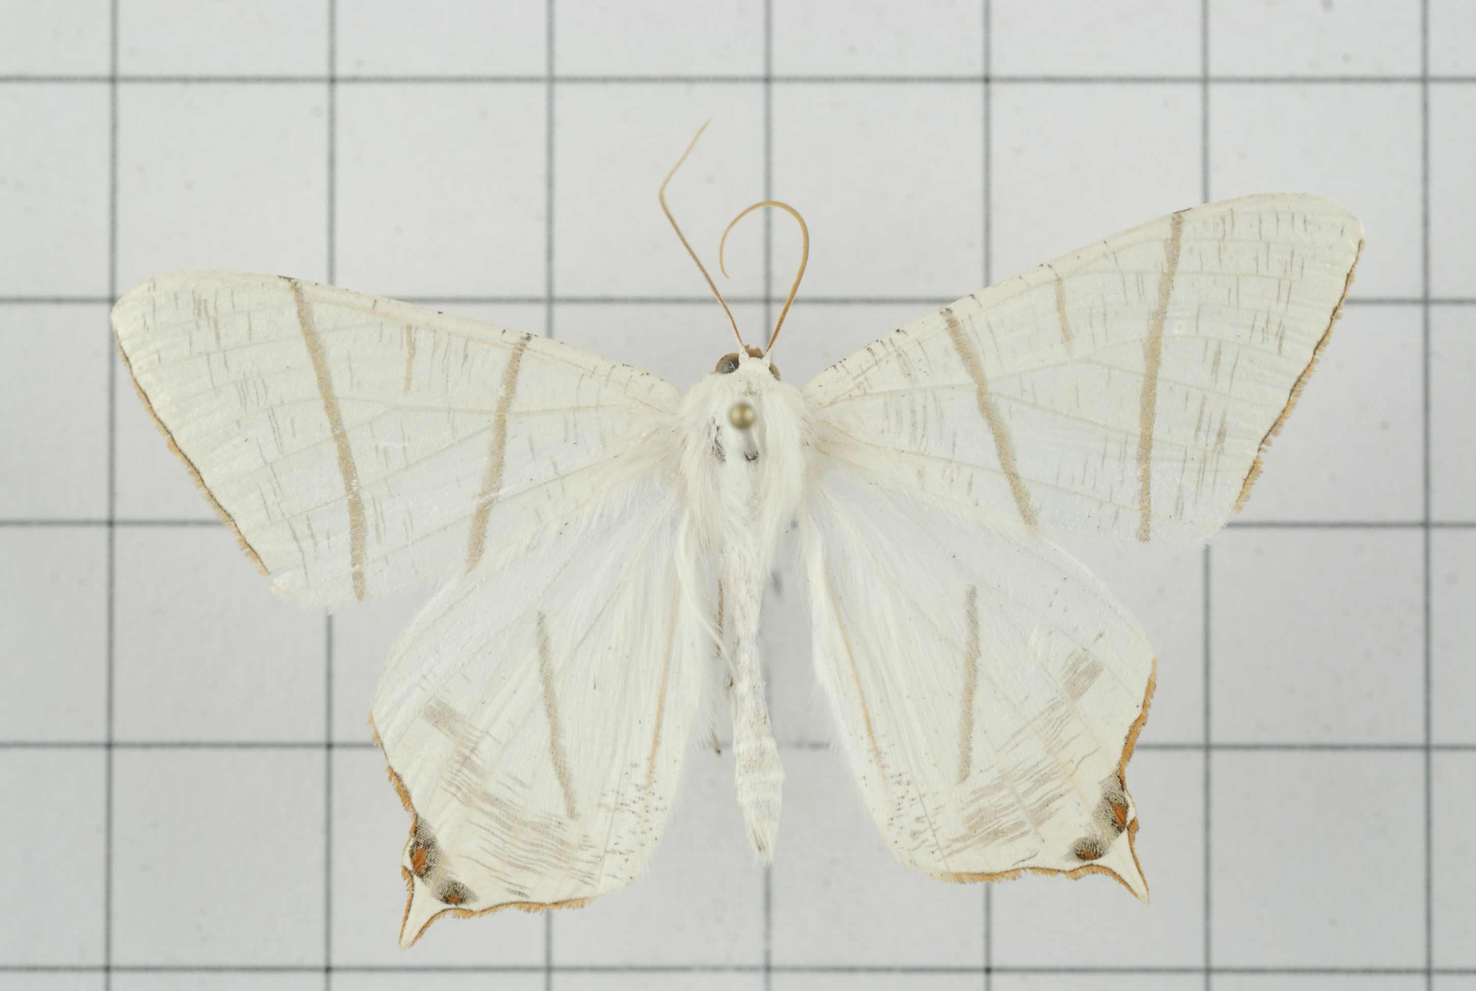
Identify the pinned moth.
Ourapteryx yerburii virescens
